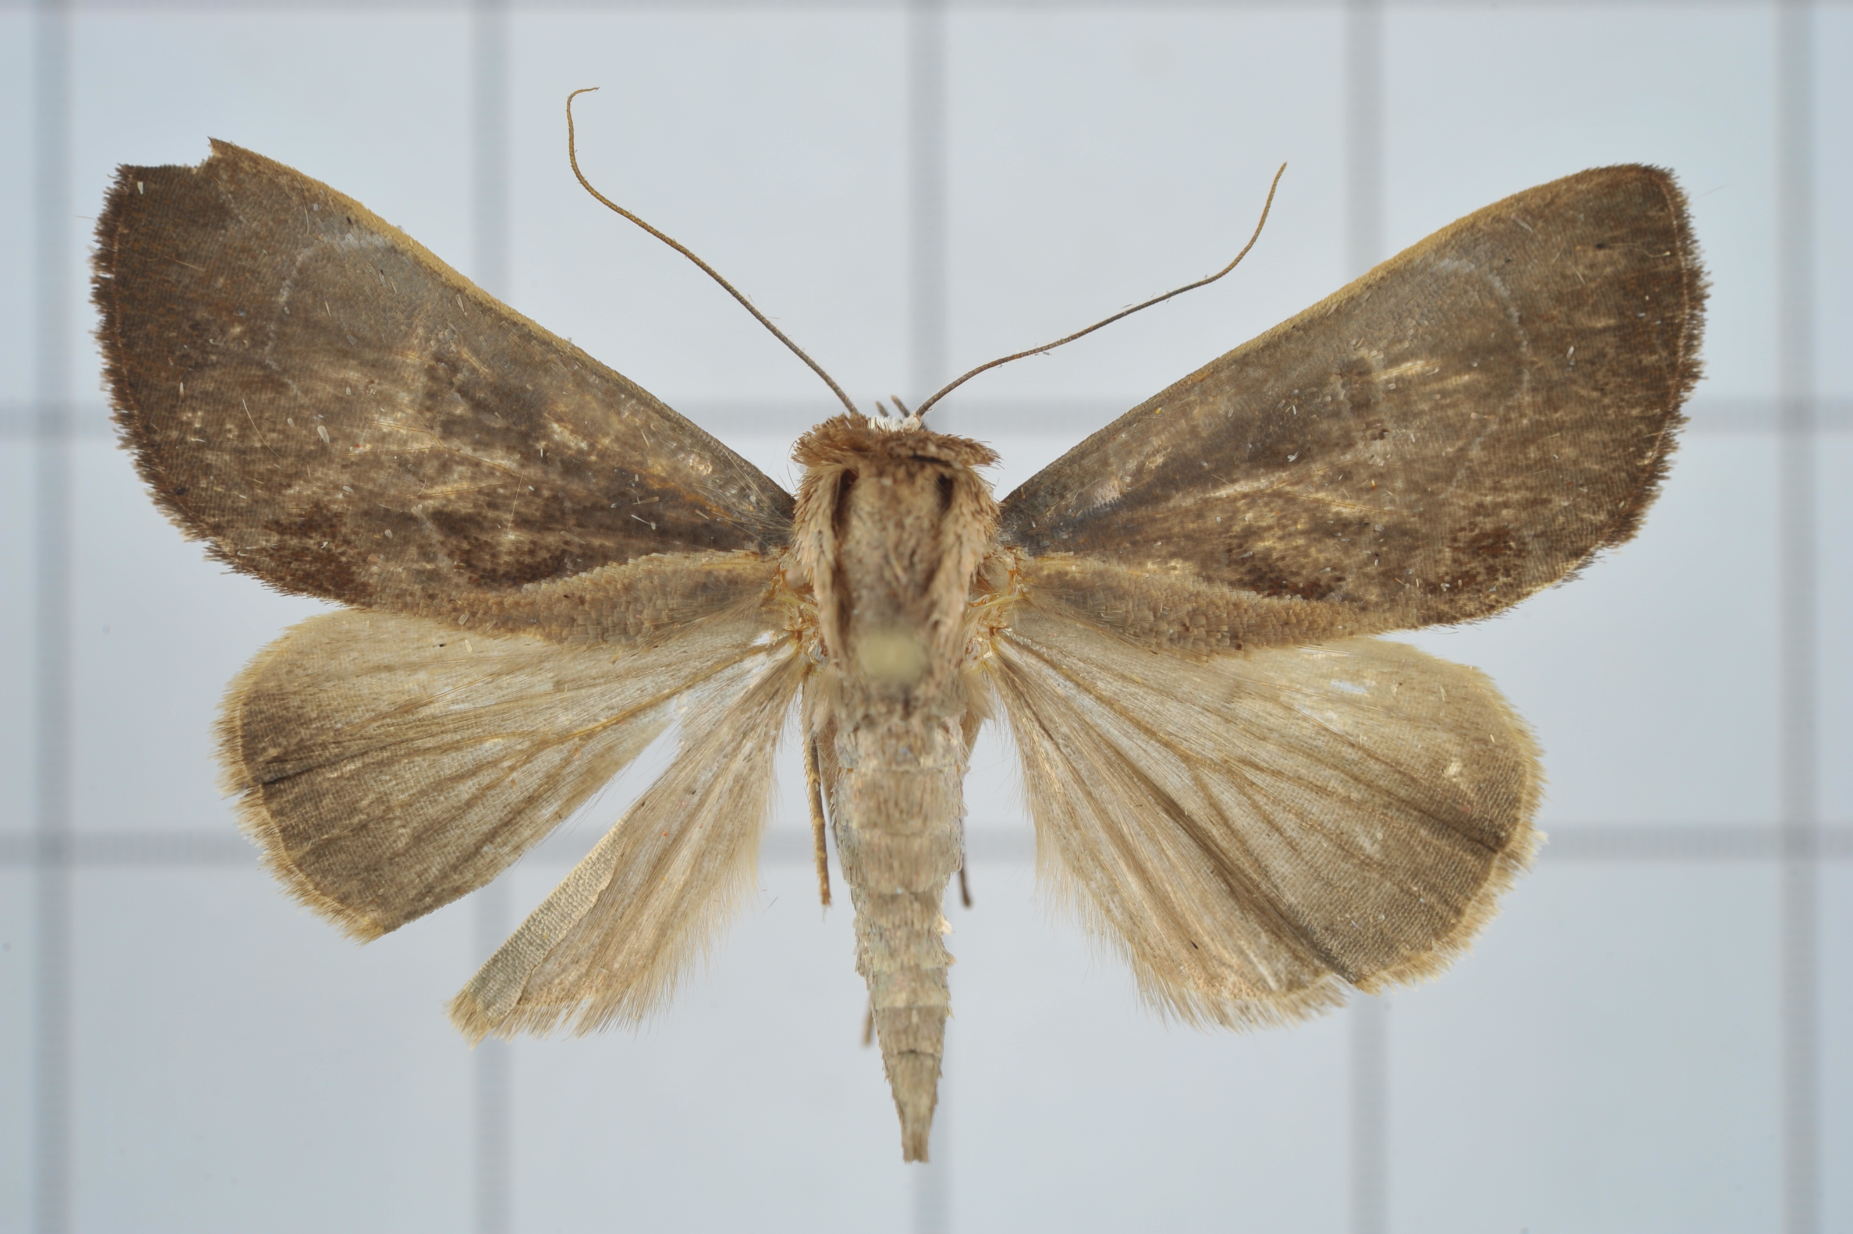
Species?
Westermannia elliptica elliptica
